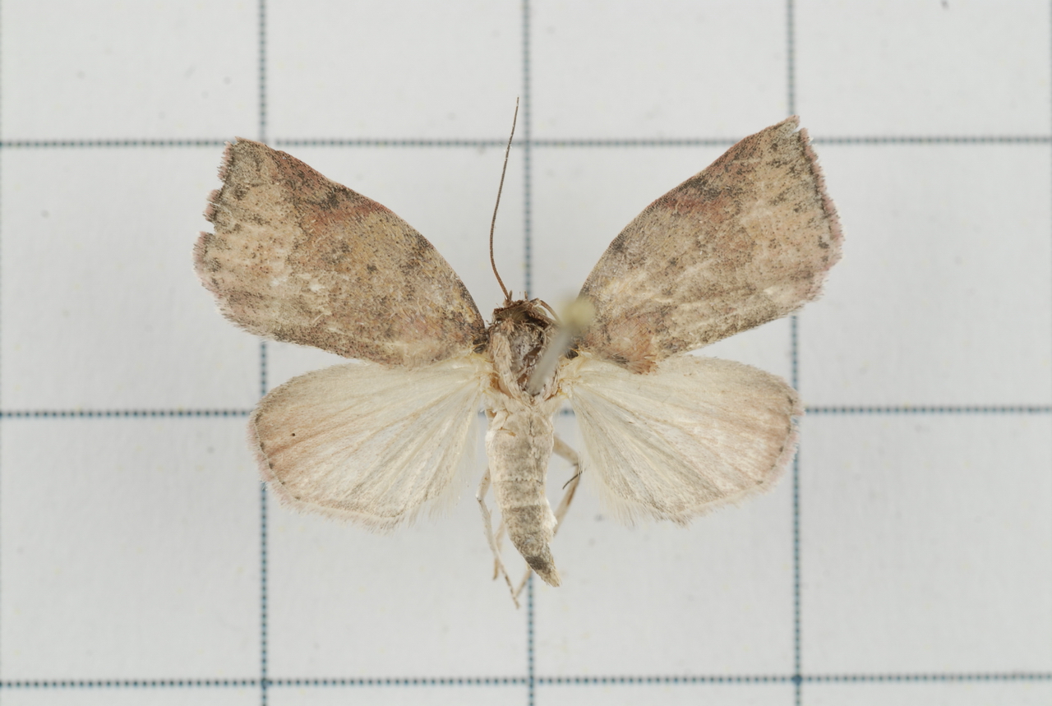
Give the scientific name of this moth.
Beara tortriciformis
